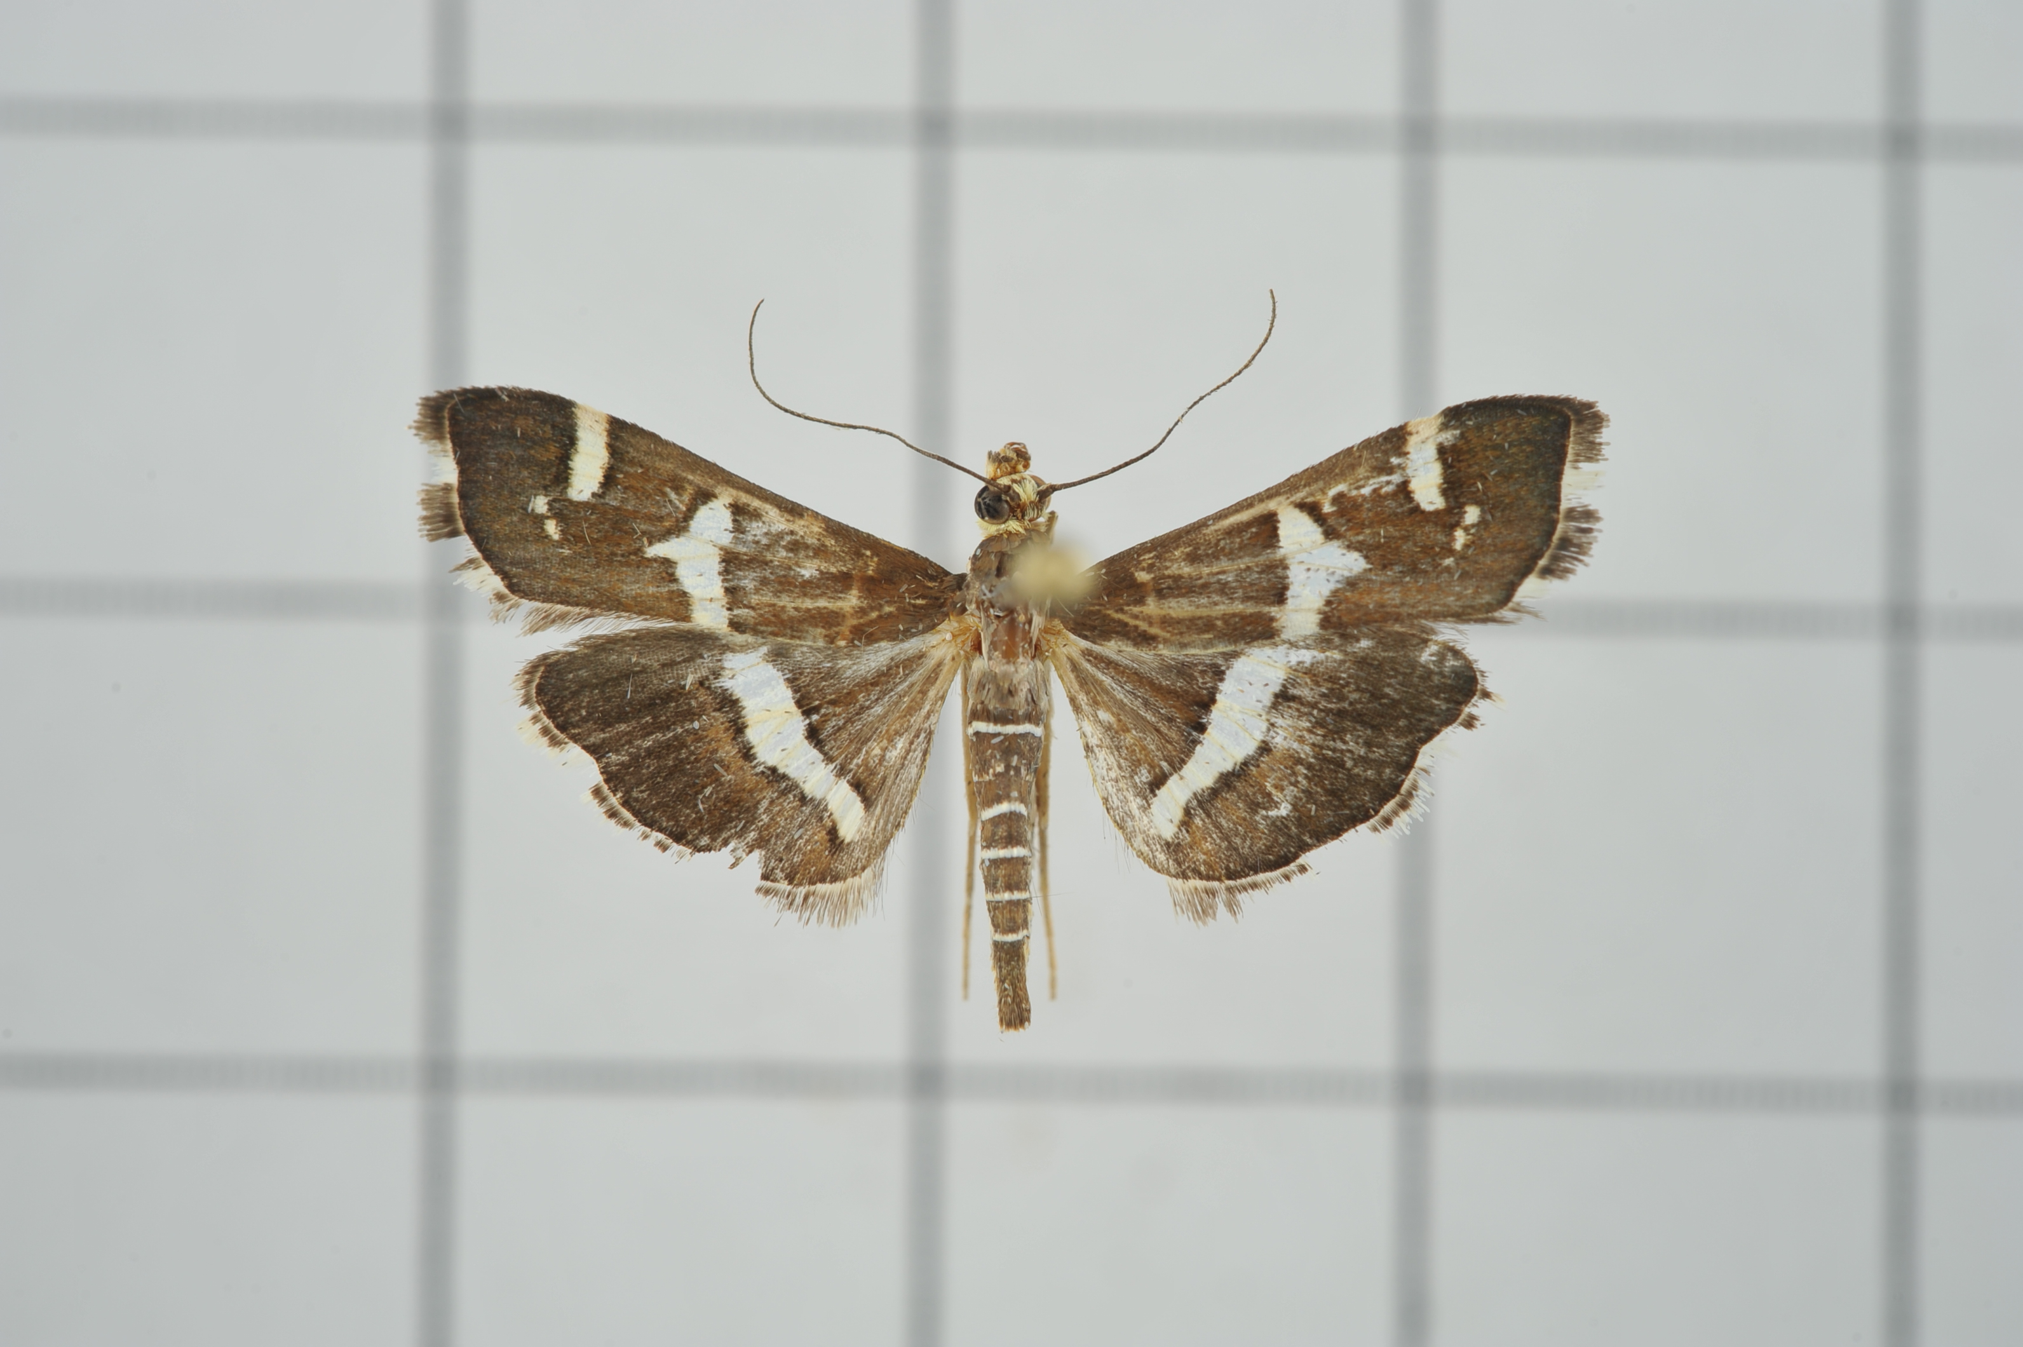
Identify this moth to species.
Spoladea recurvalis
